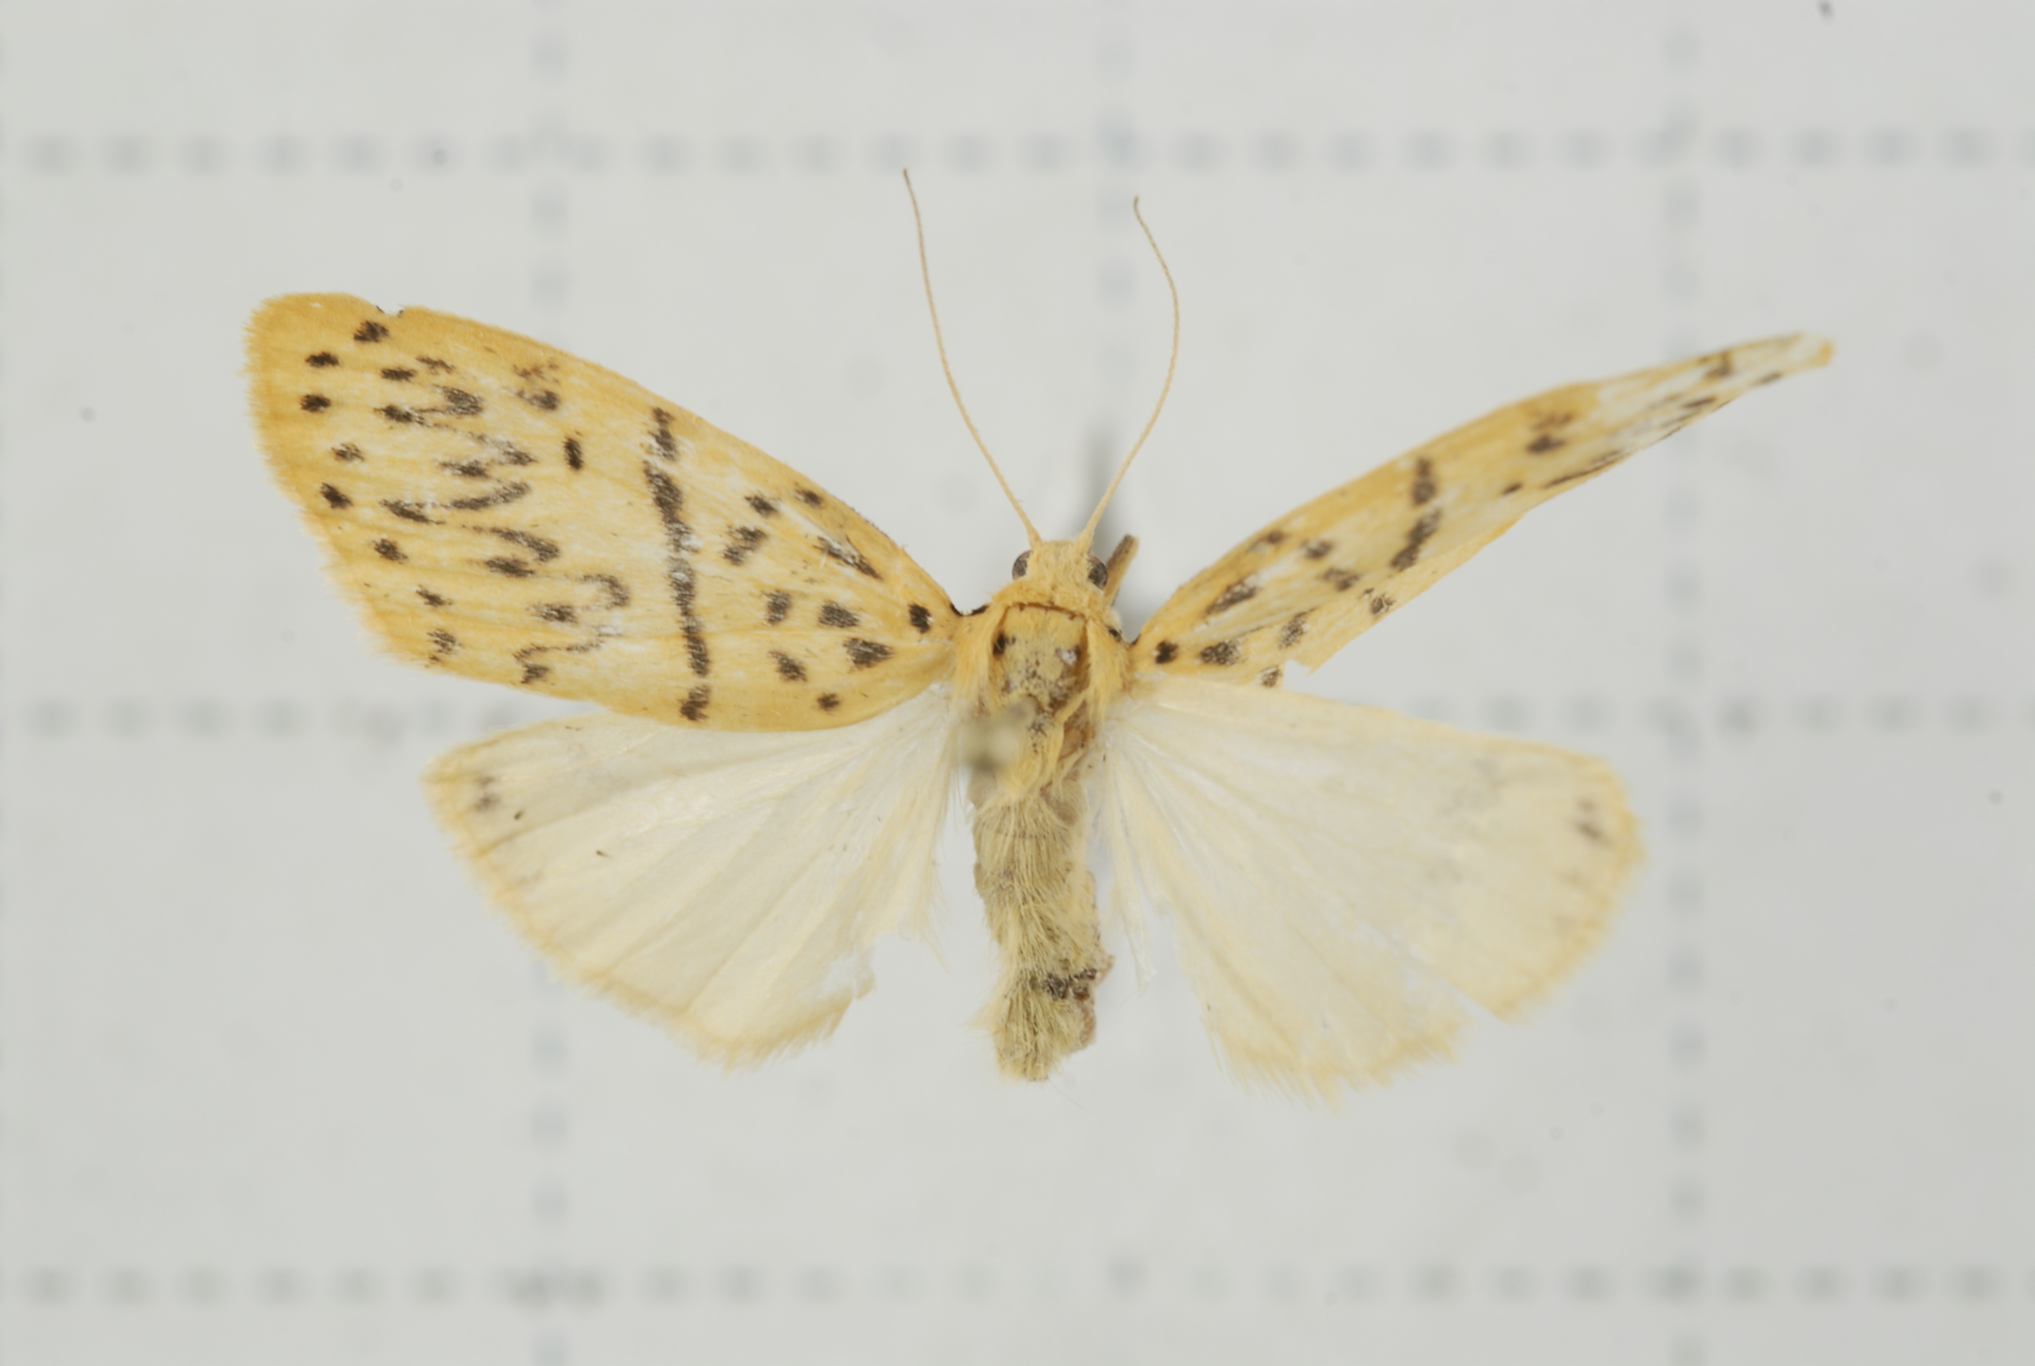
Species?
Huangilene alikangiae alikangiae
